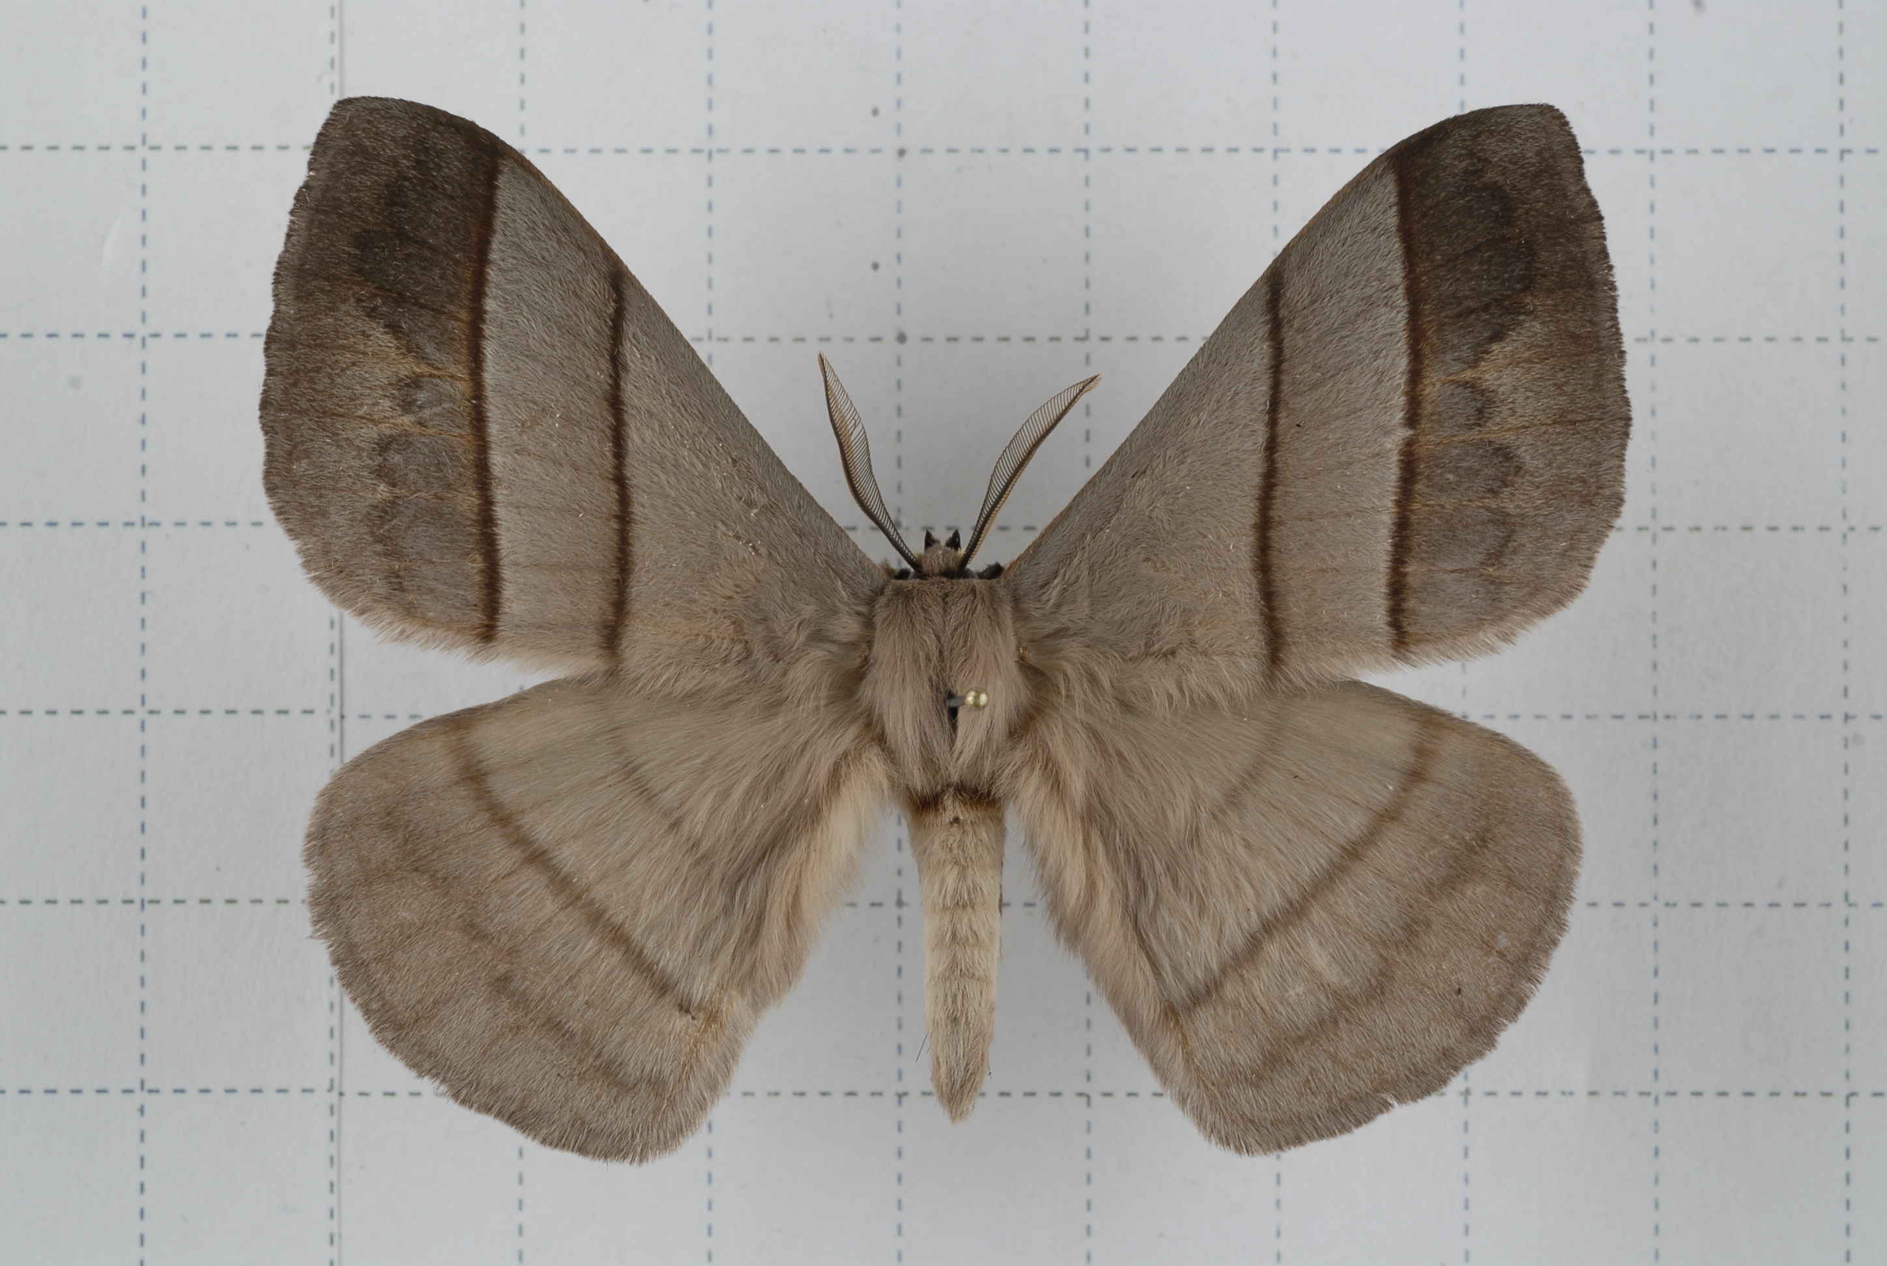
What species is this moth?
Palirisa cervina formosana
